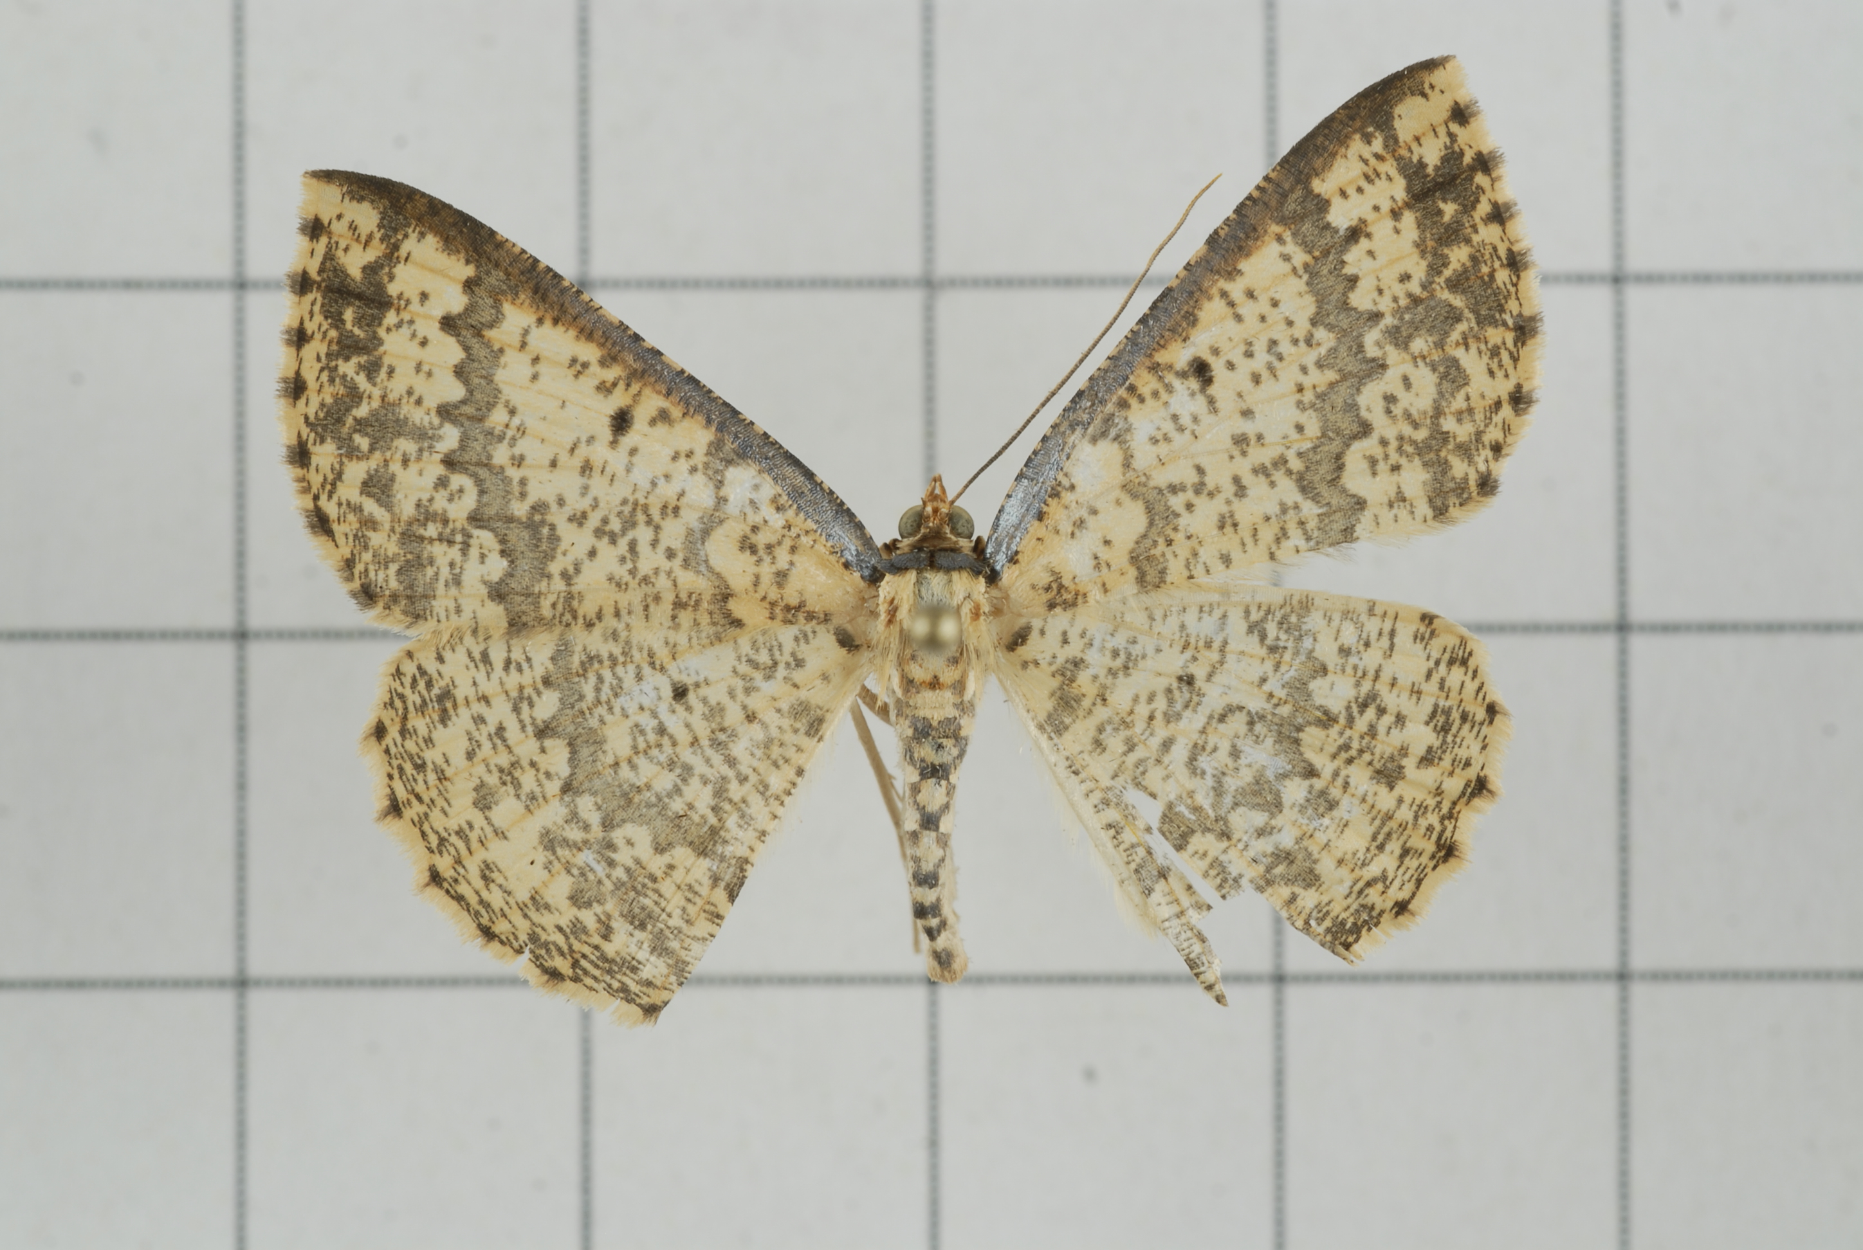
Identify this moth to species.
Synegia esther
